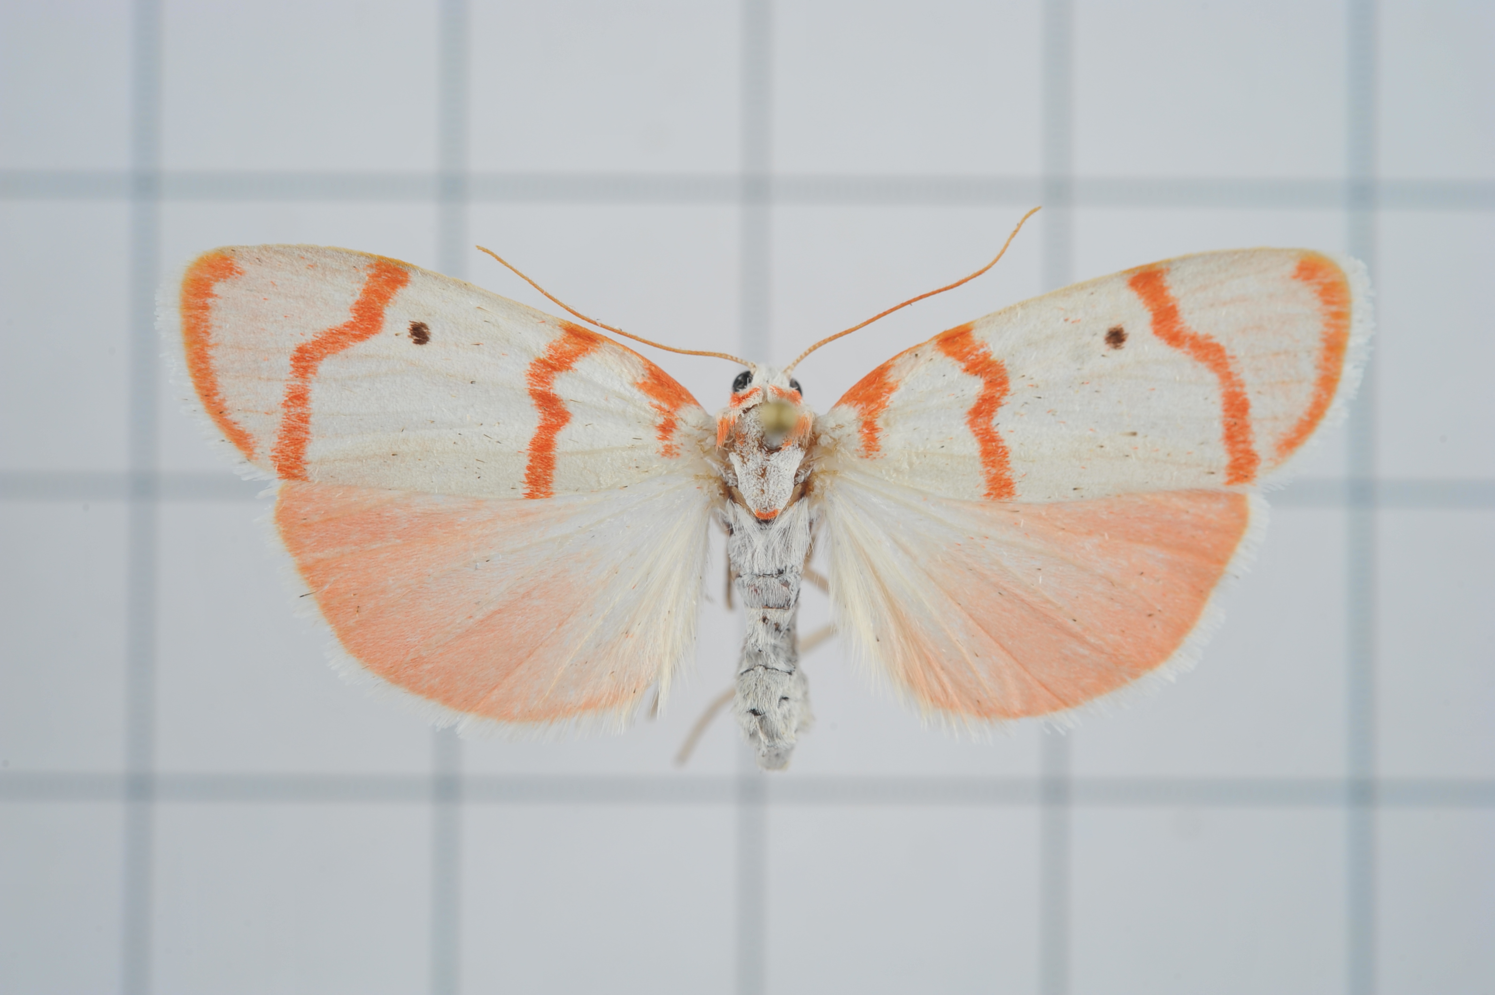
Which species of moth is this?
Cyana hamata hamata
